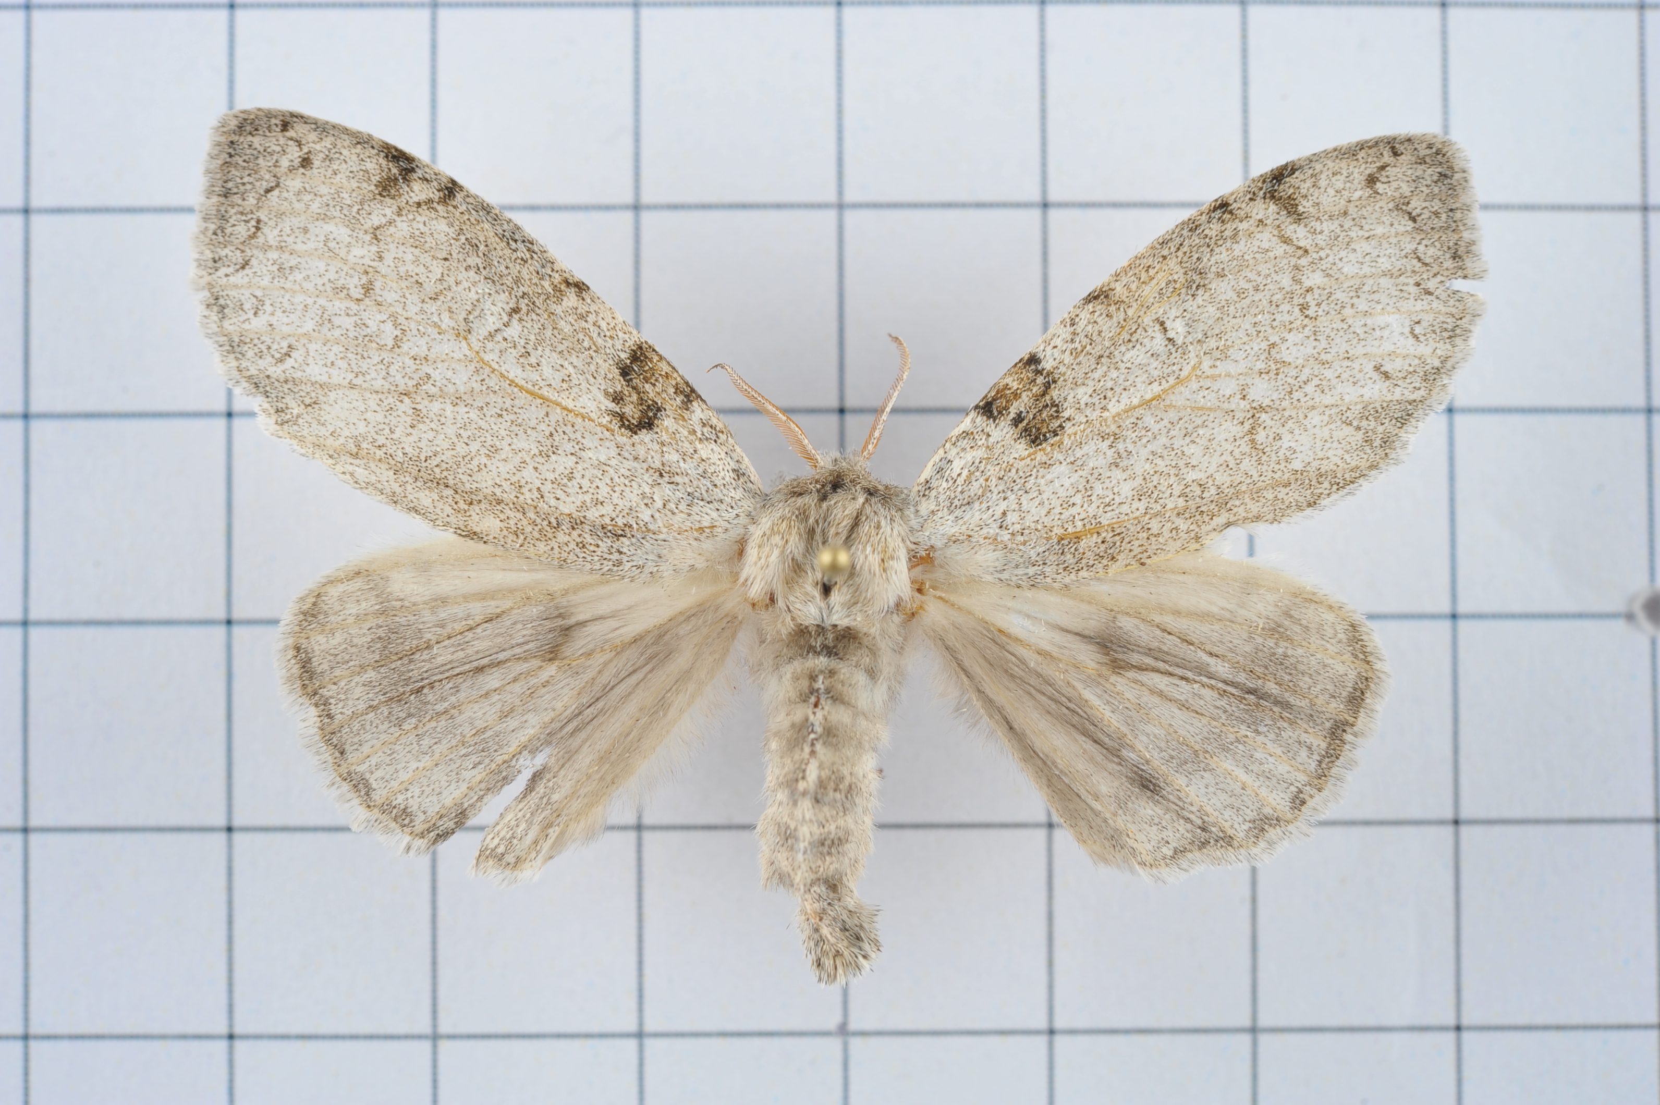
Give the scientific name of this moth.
Calliteara postfusca
